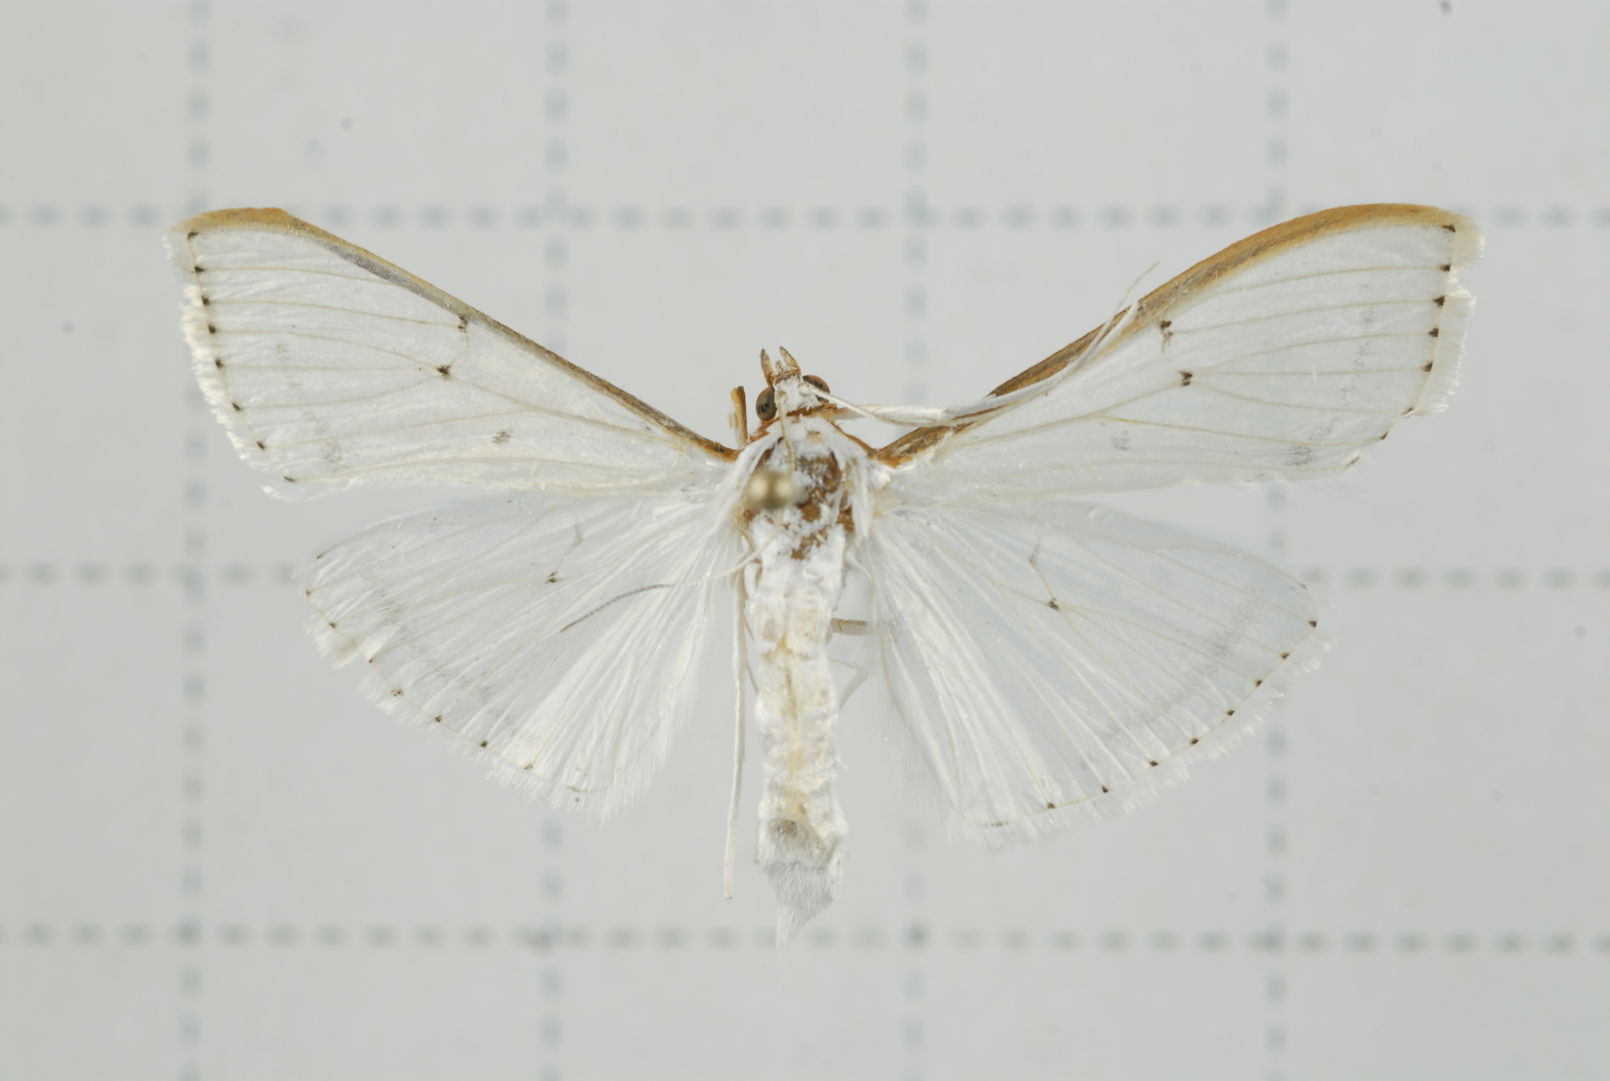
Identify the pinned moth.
Palpita asiaticalis
